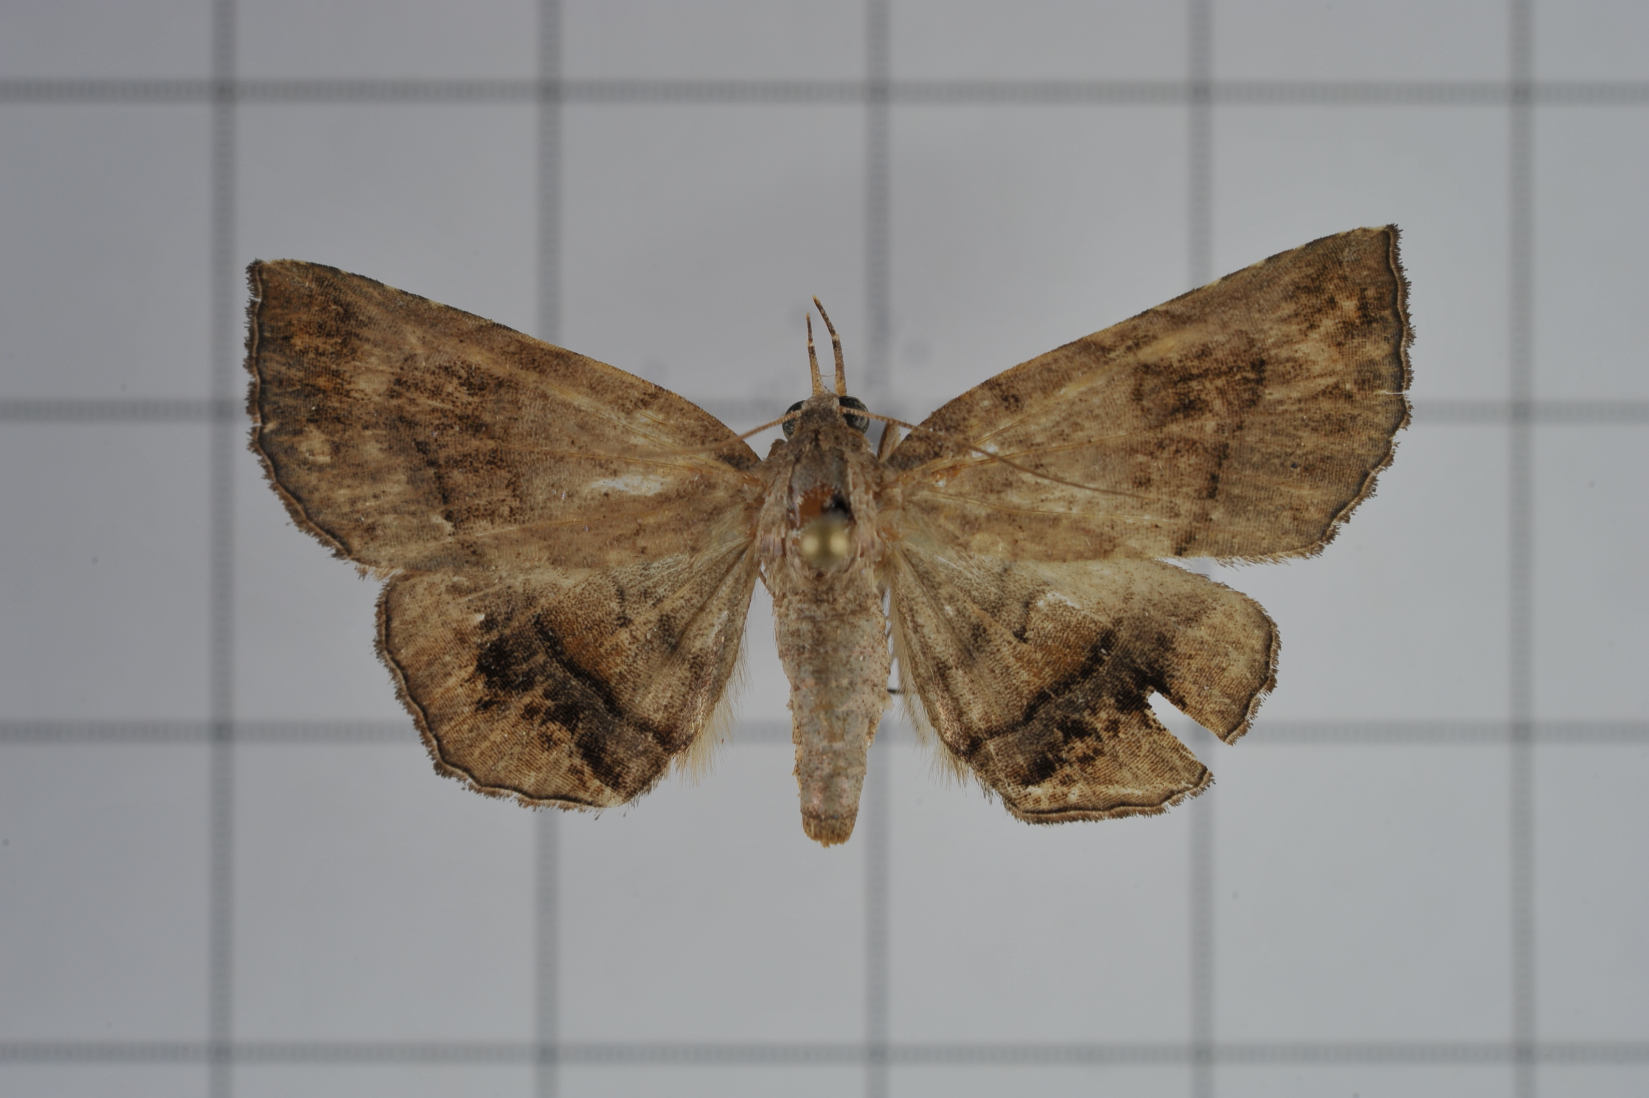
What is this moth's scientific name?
Pangrapta trilineata
